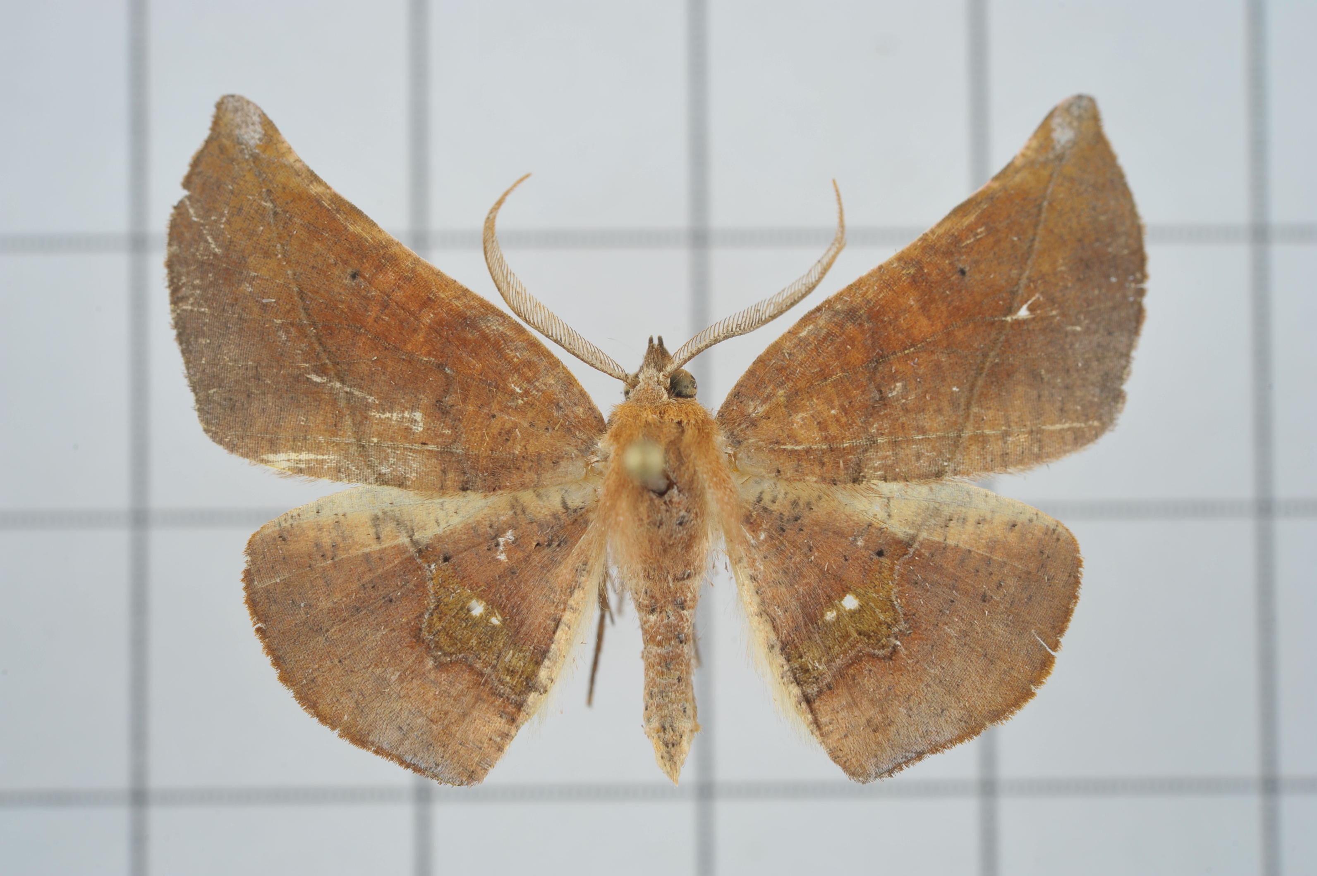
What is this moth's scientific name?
Garaeus apicata formosanus
